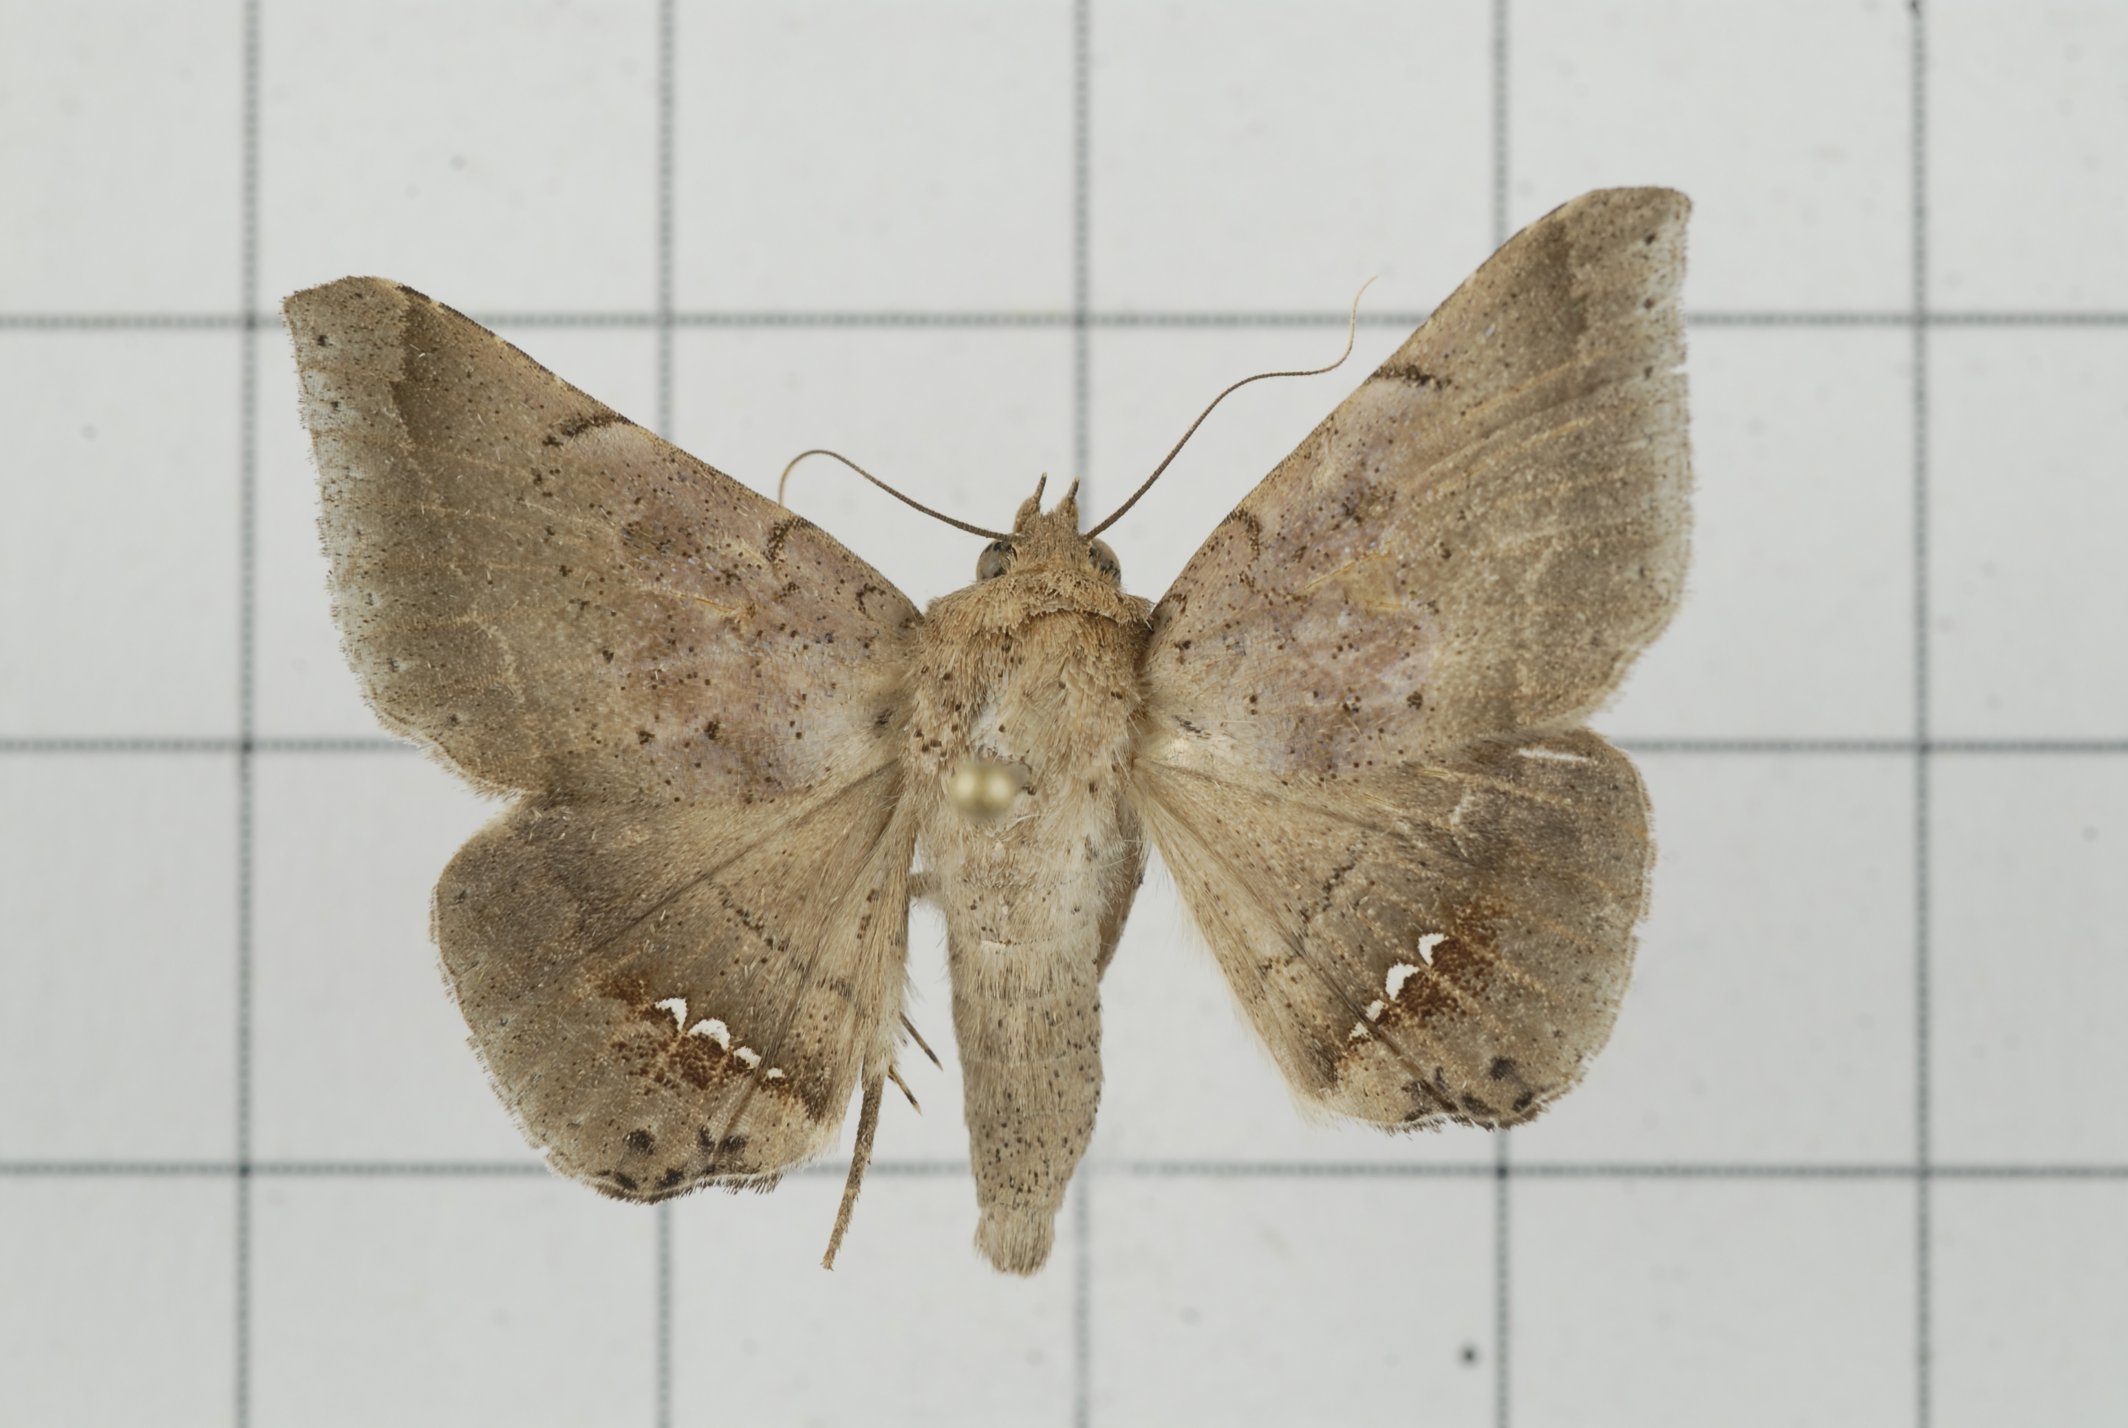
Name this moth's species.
Macaldenia palumba
